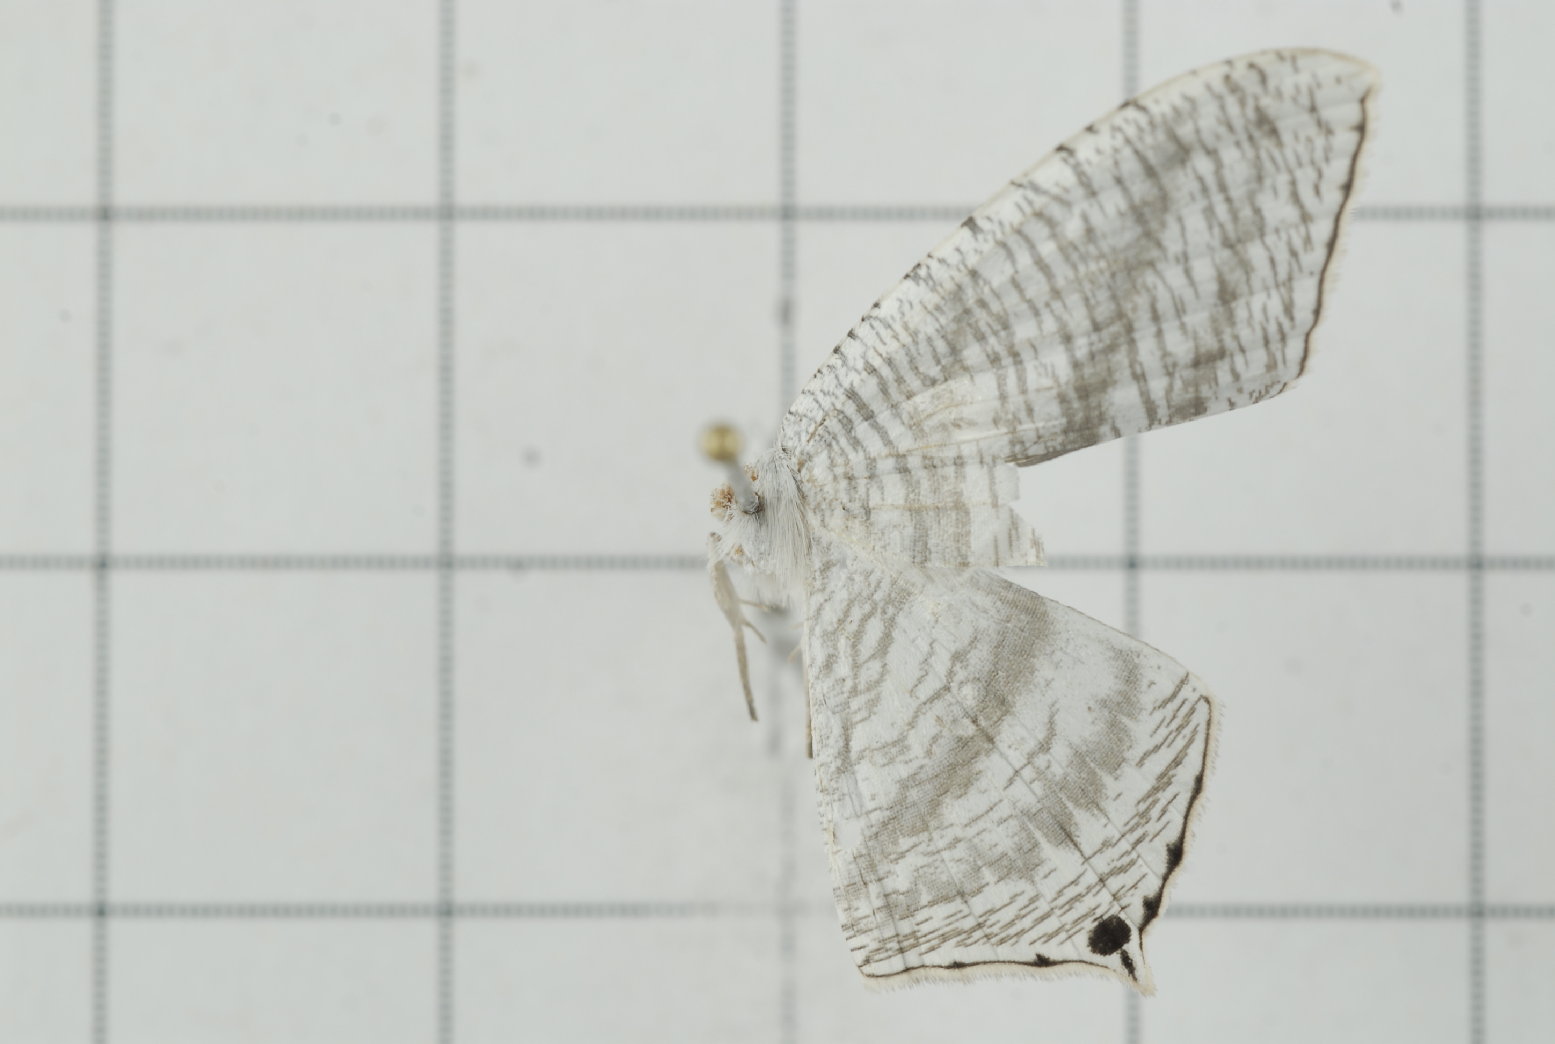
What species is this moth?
Micronia aculeata
